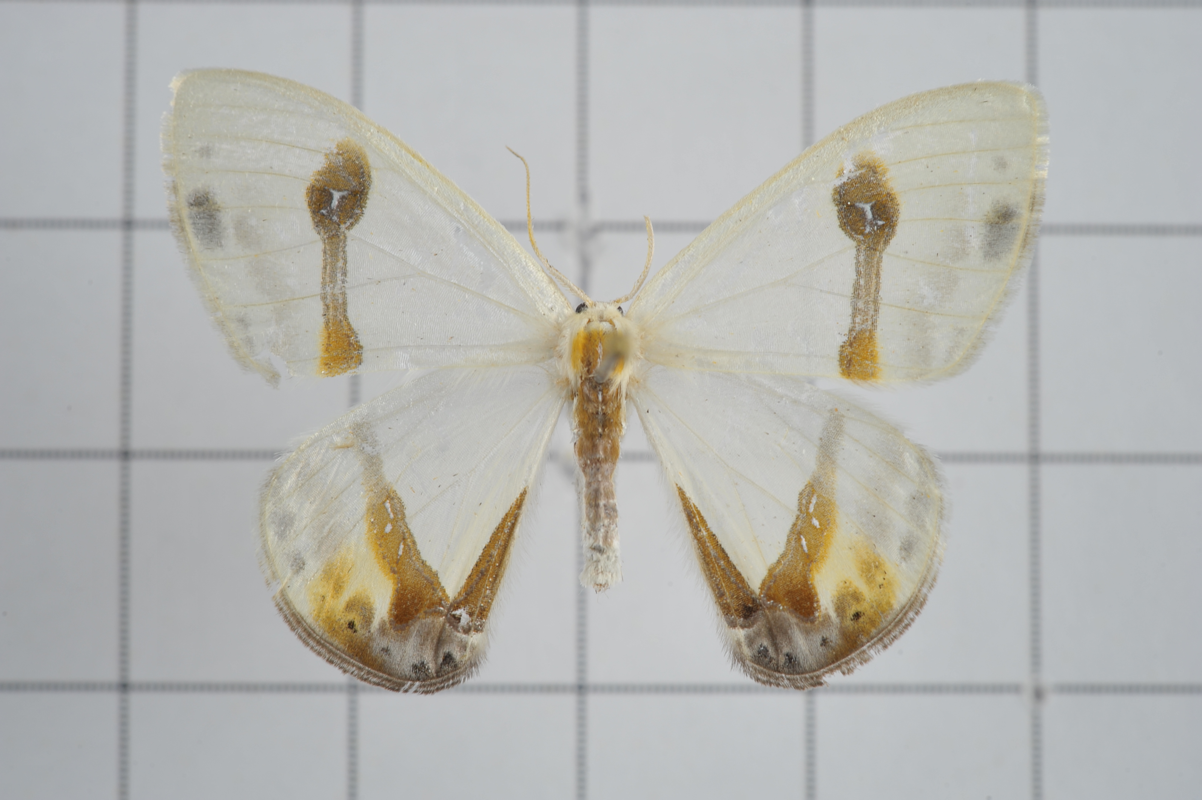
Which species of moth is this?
Macrocilix mysticata flavotincta
